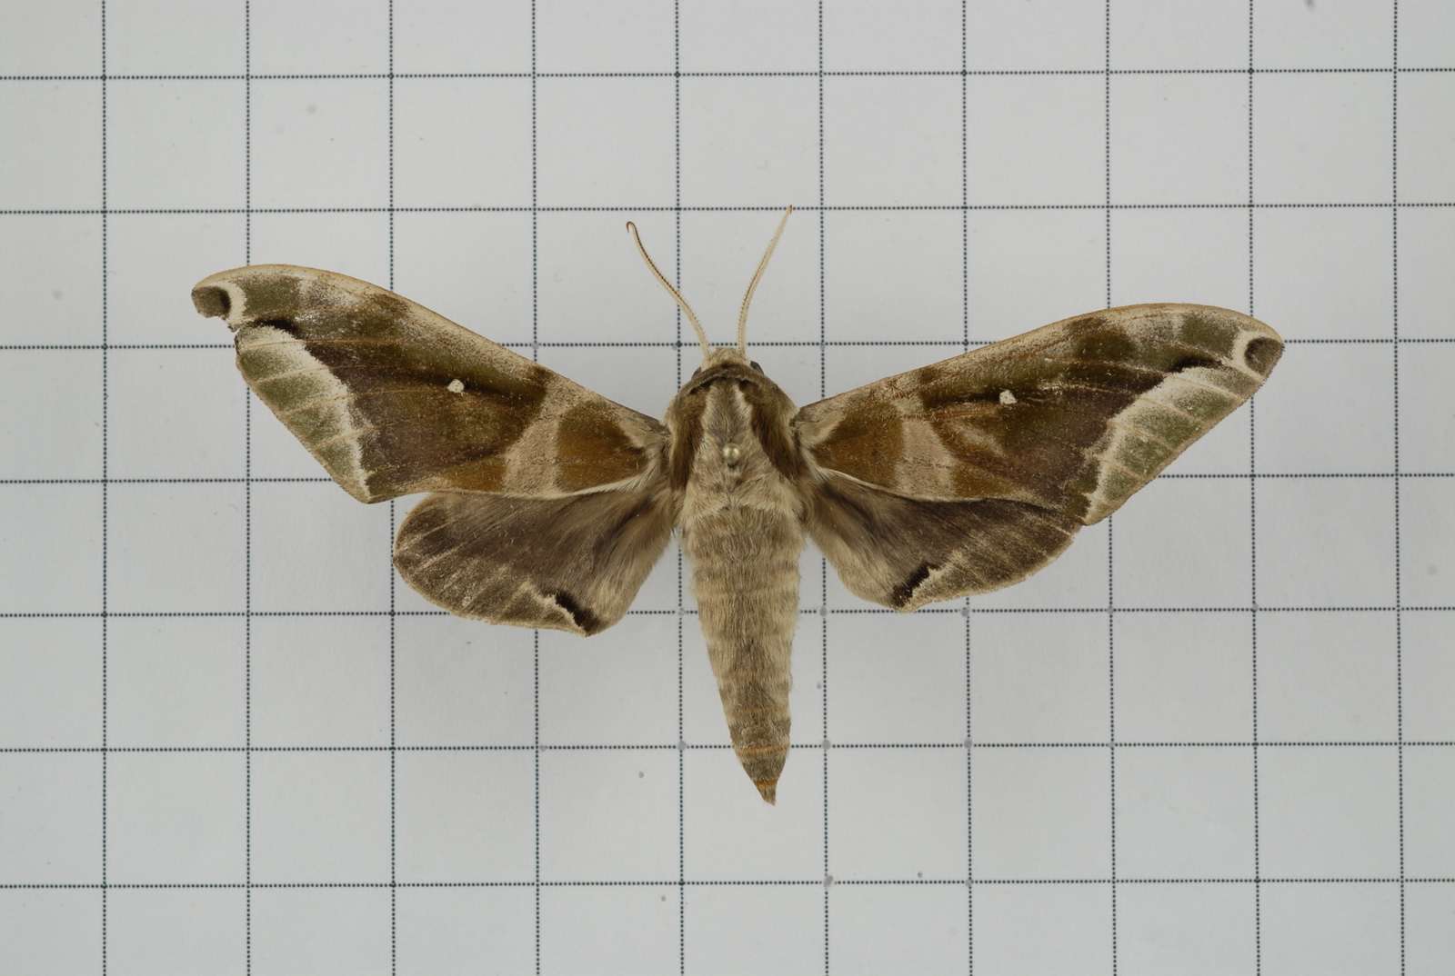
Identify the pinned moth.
Parum colligata
